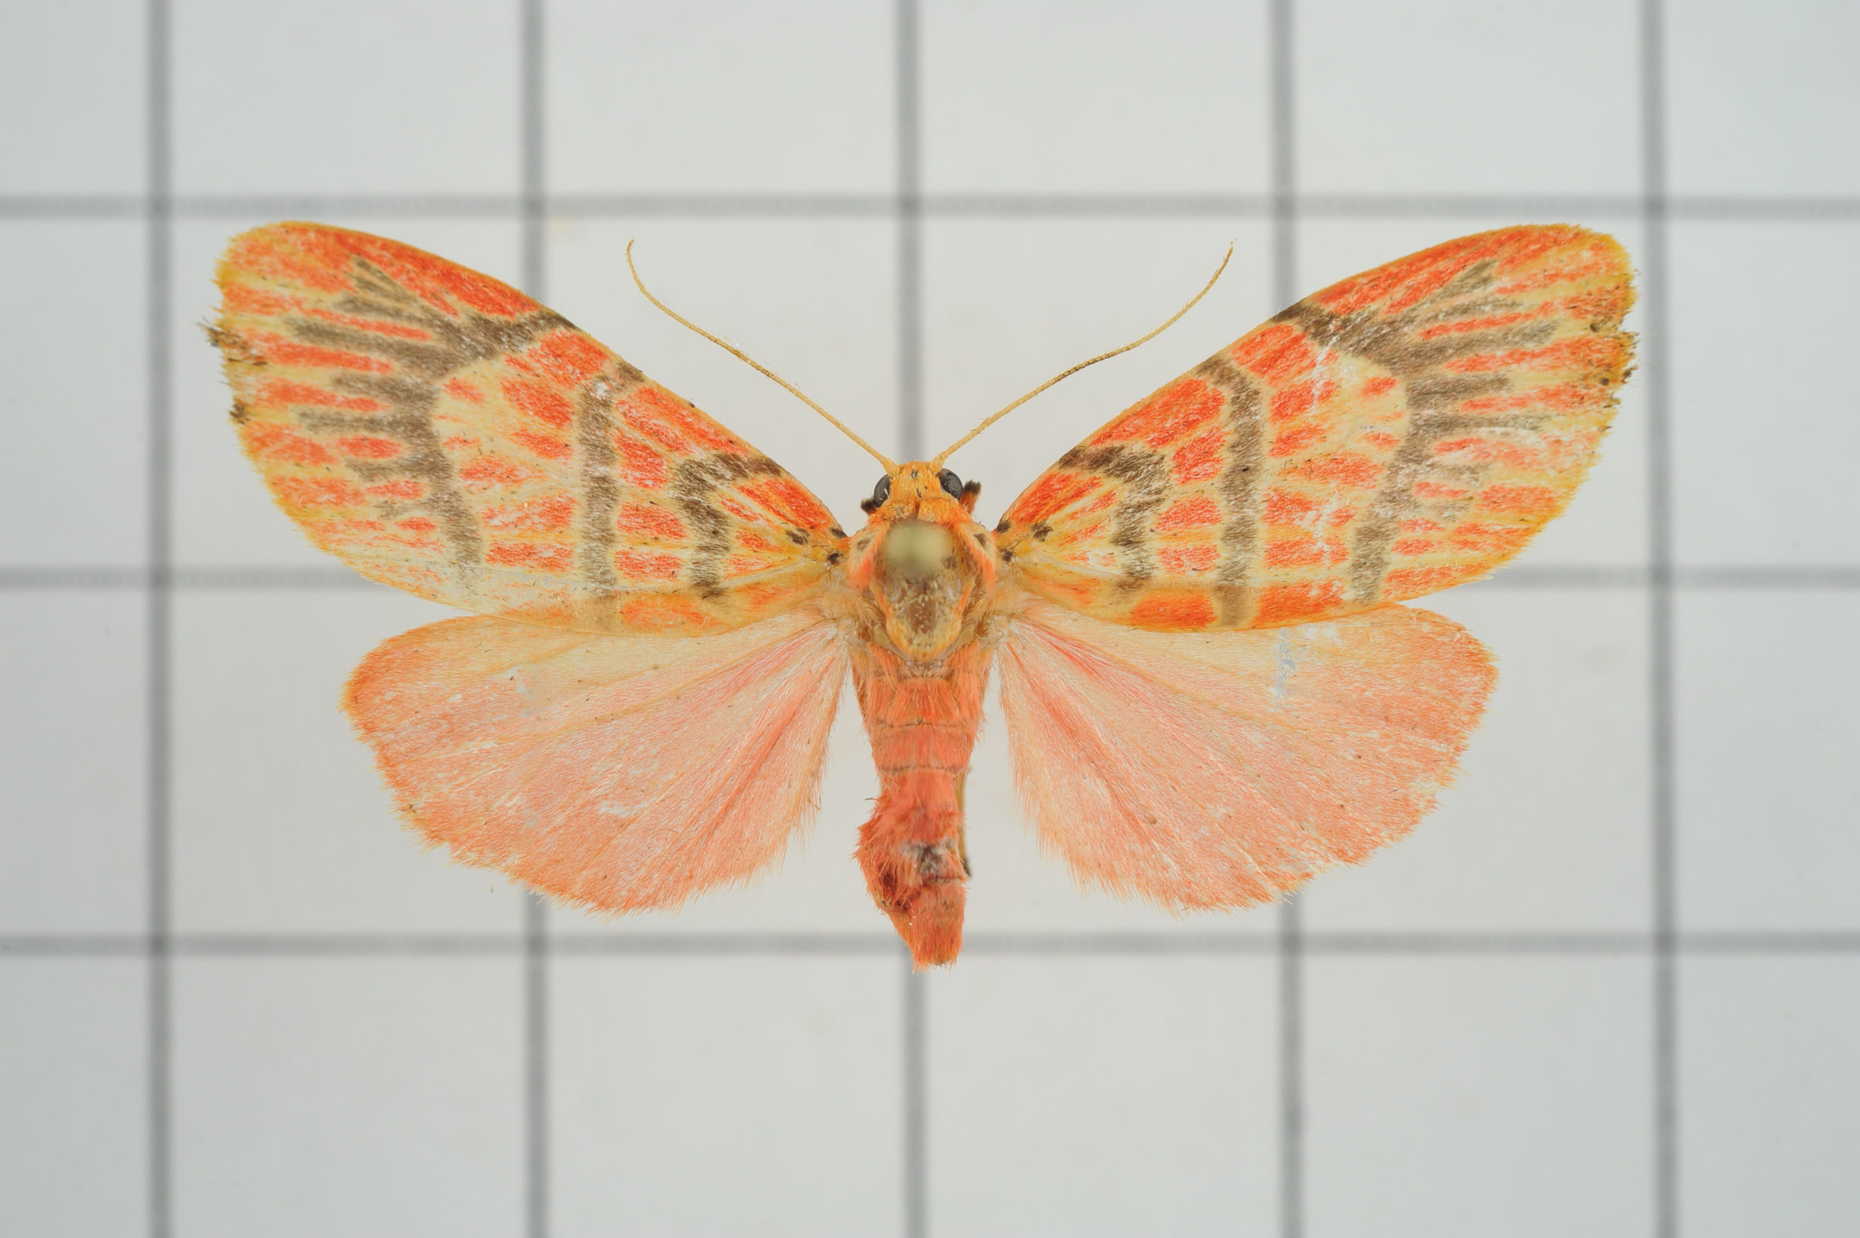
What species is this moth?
Barsine sauteri
